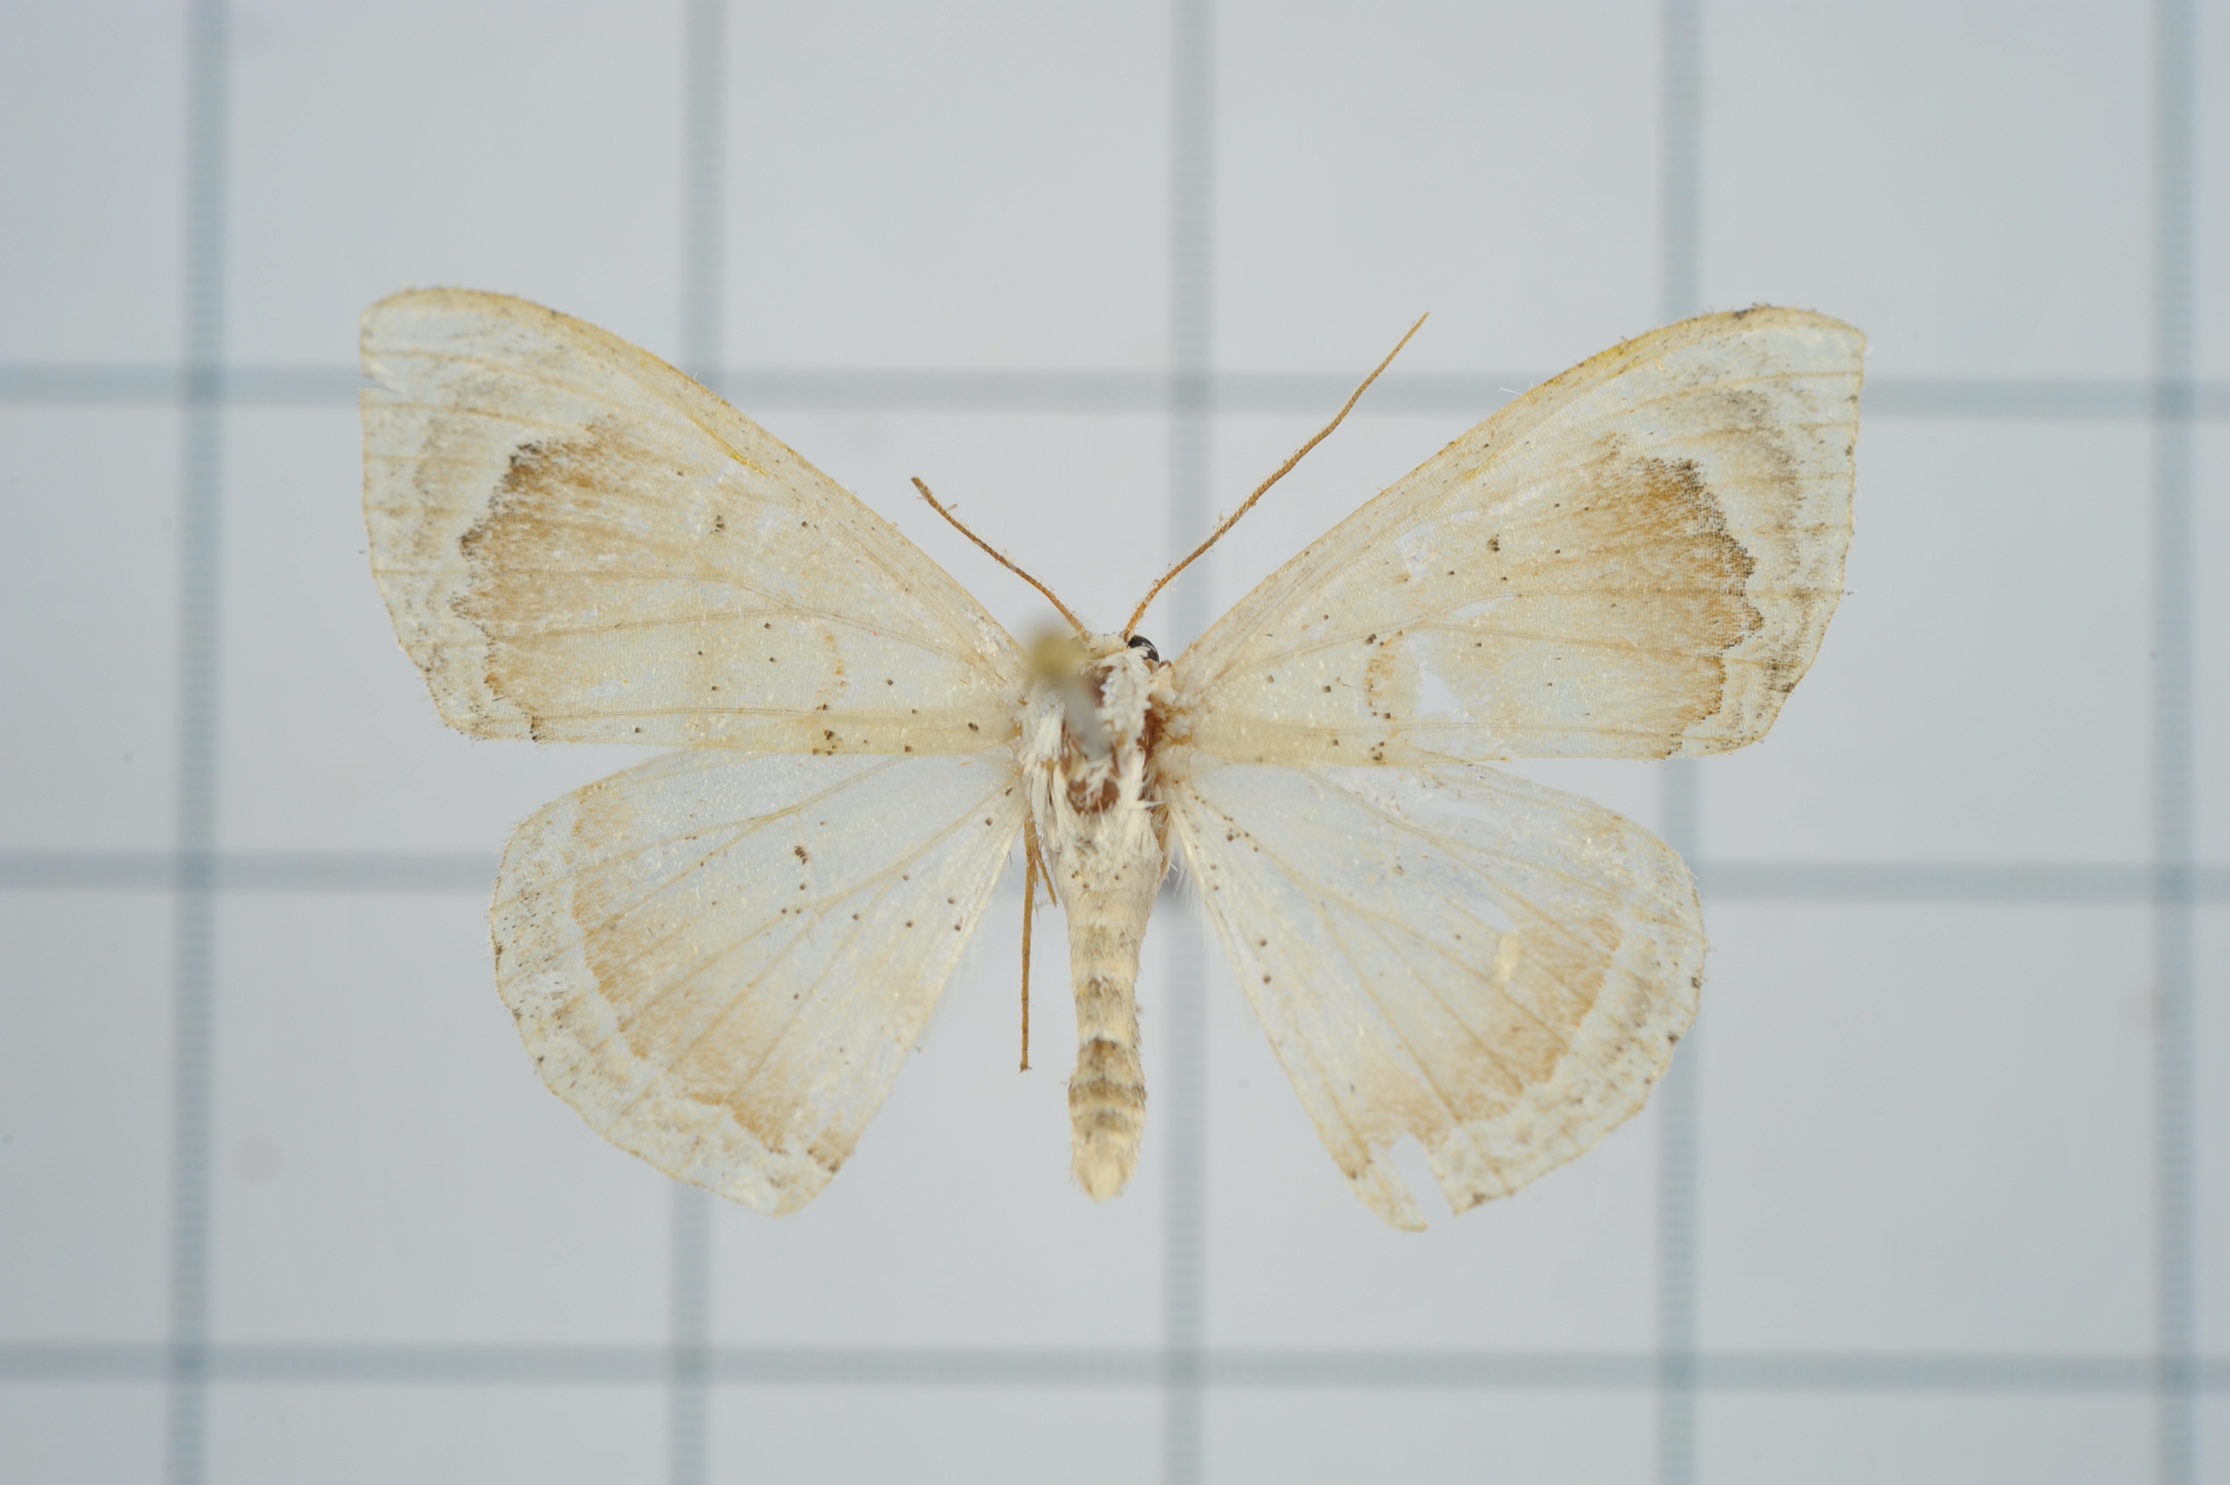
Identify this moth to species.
Somatina rosacea anaemica
